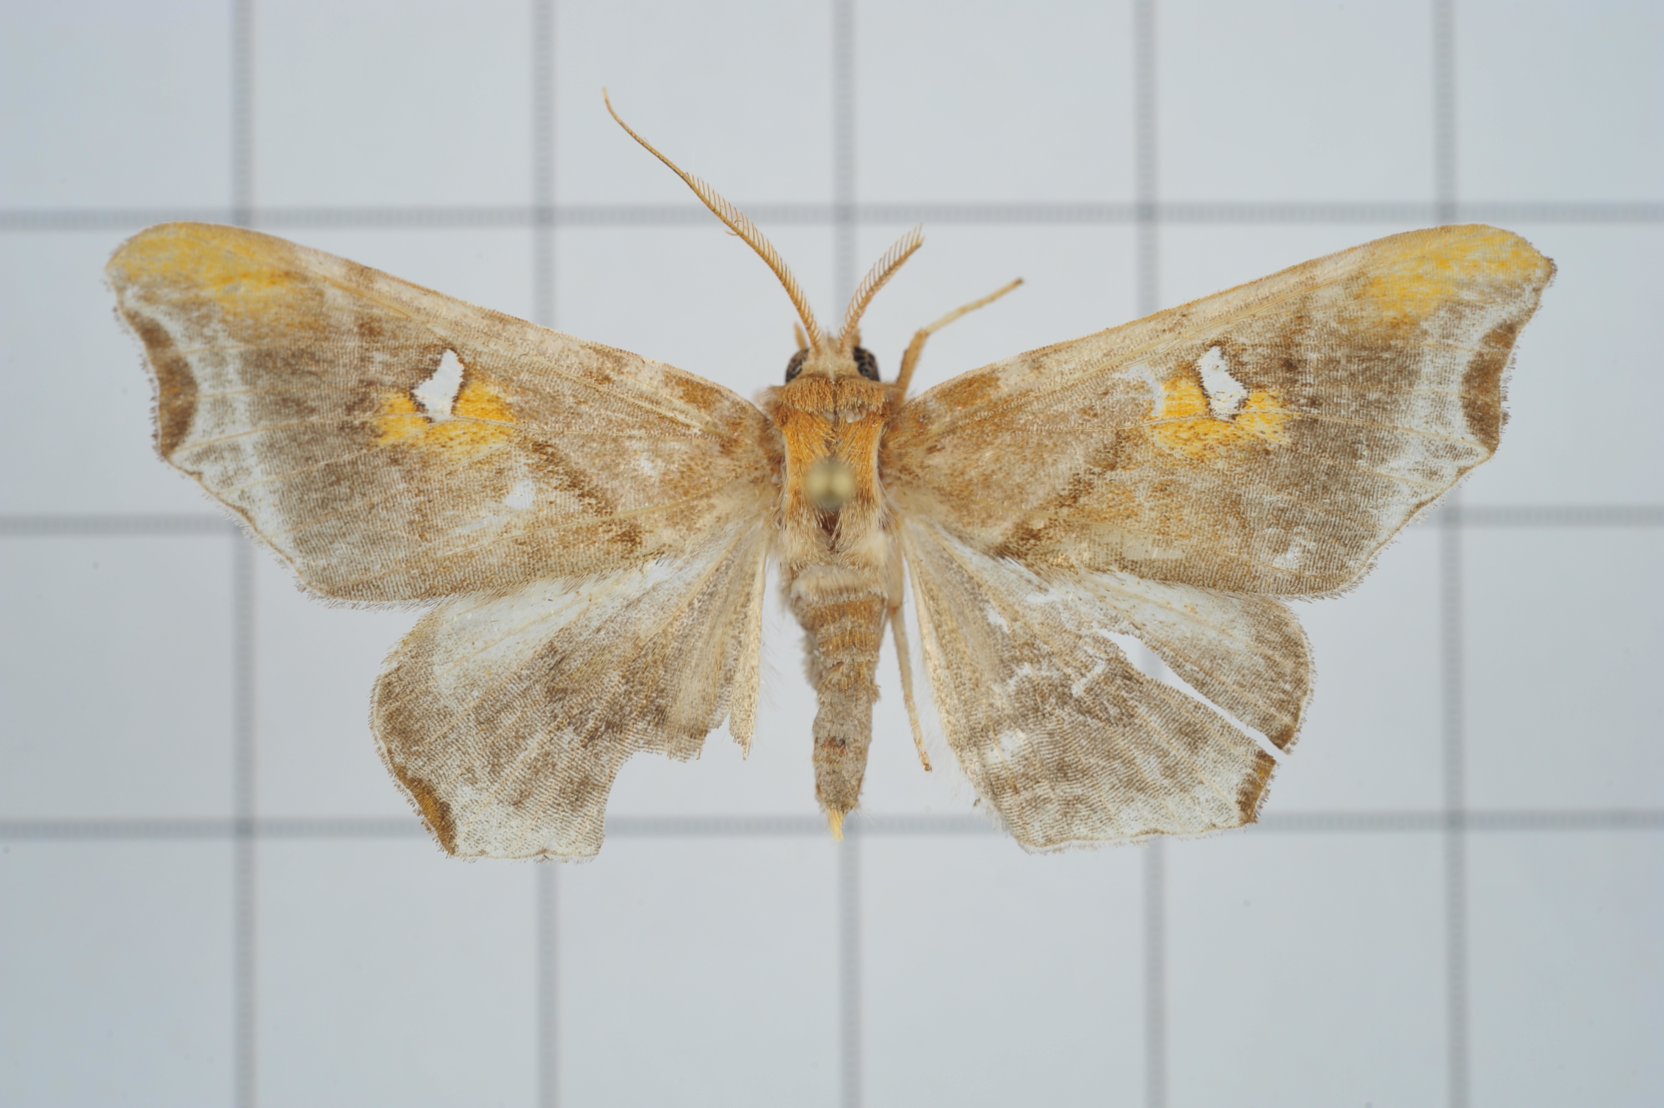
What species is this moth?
Episparis taiwana
